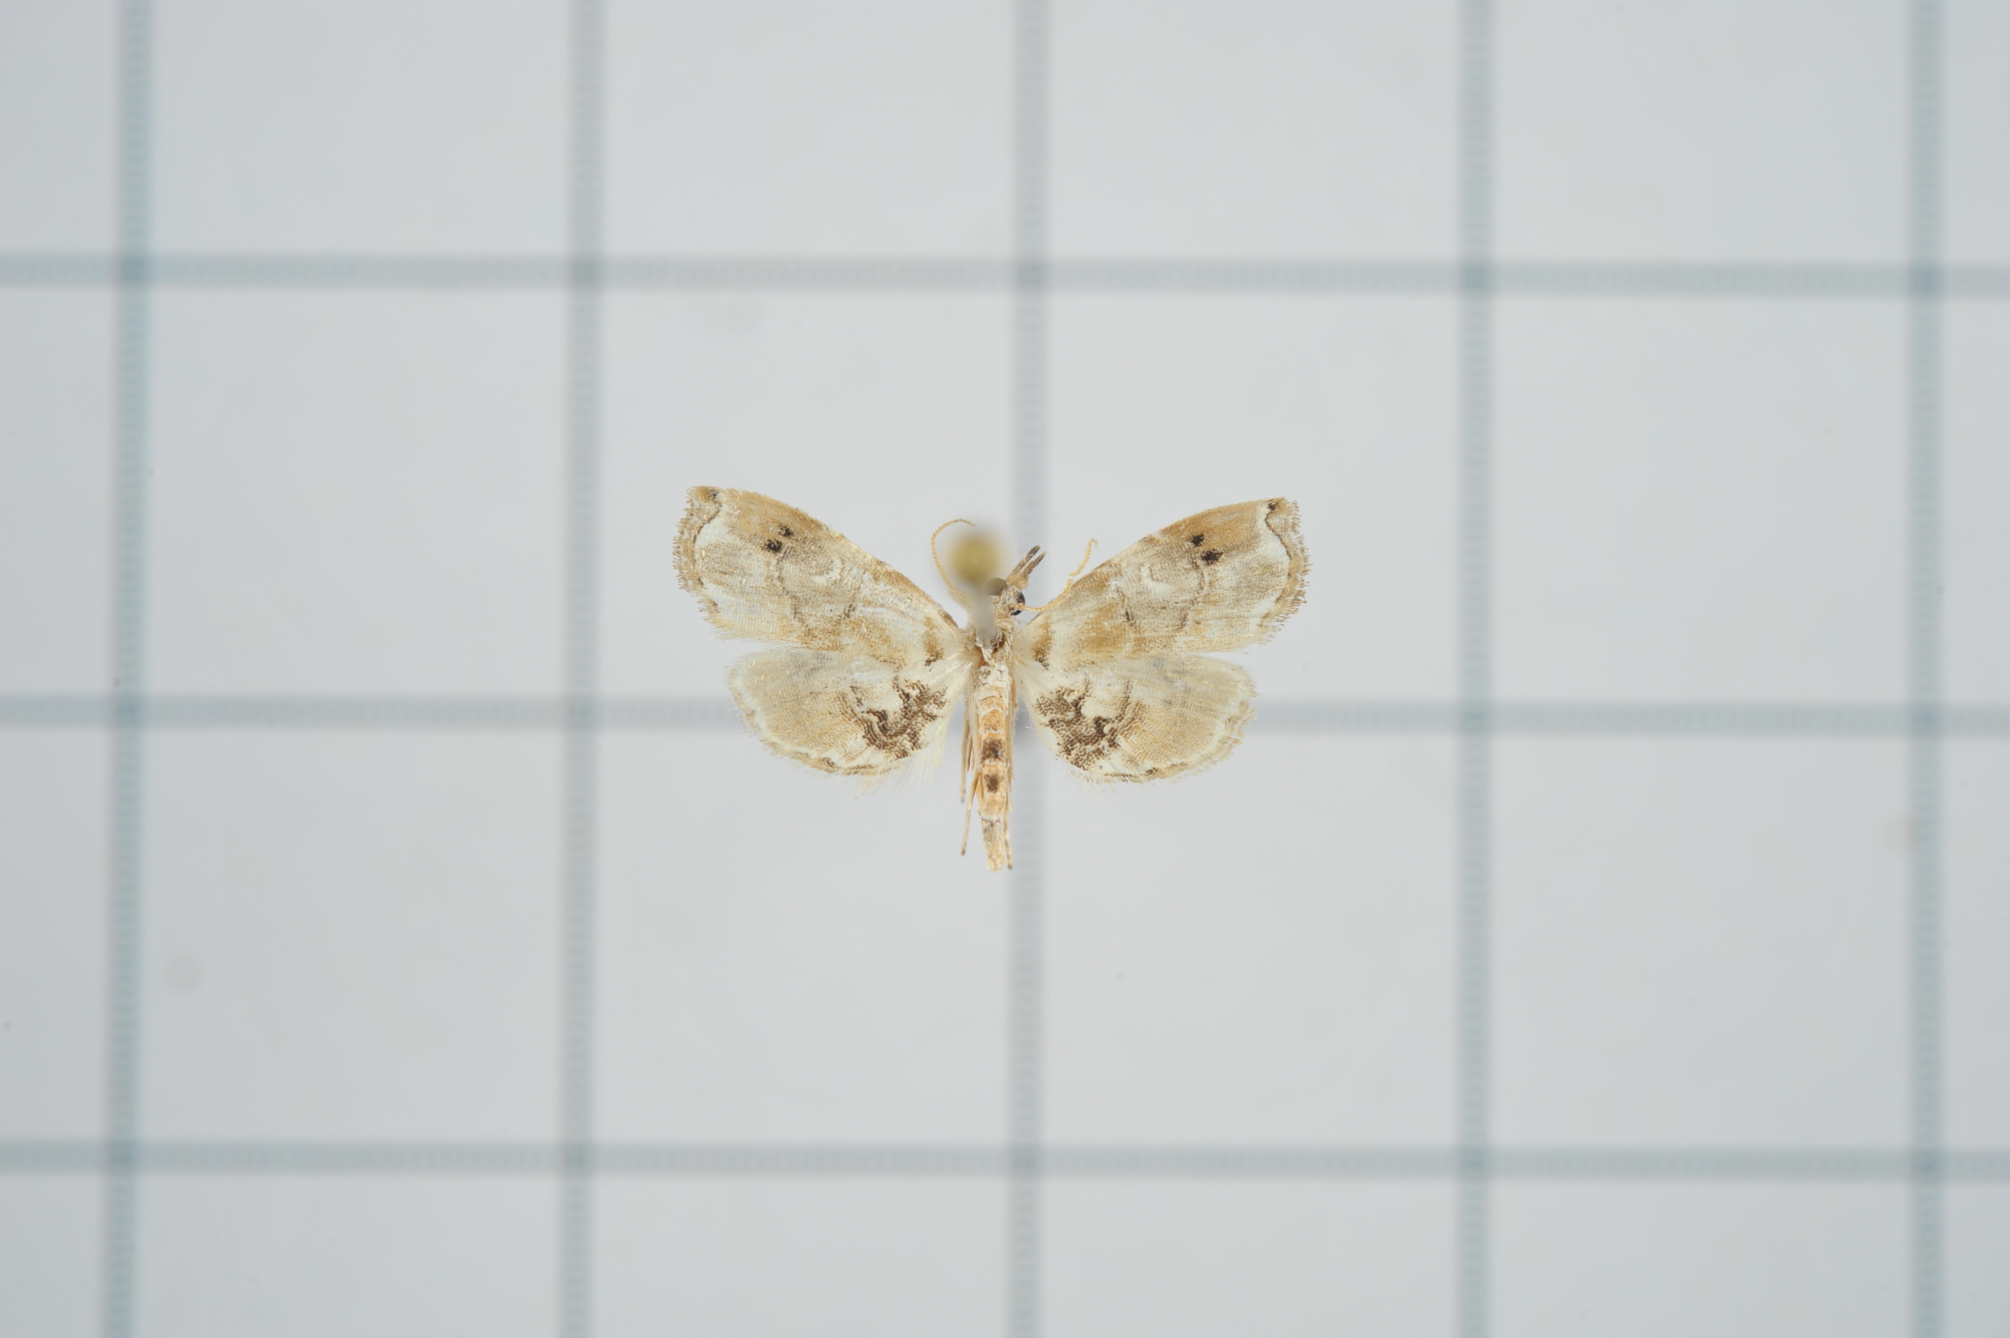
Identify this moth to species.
Hendecasis duplifascialis
